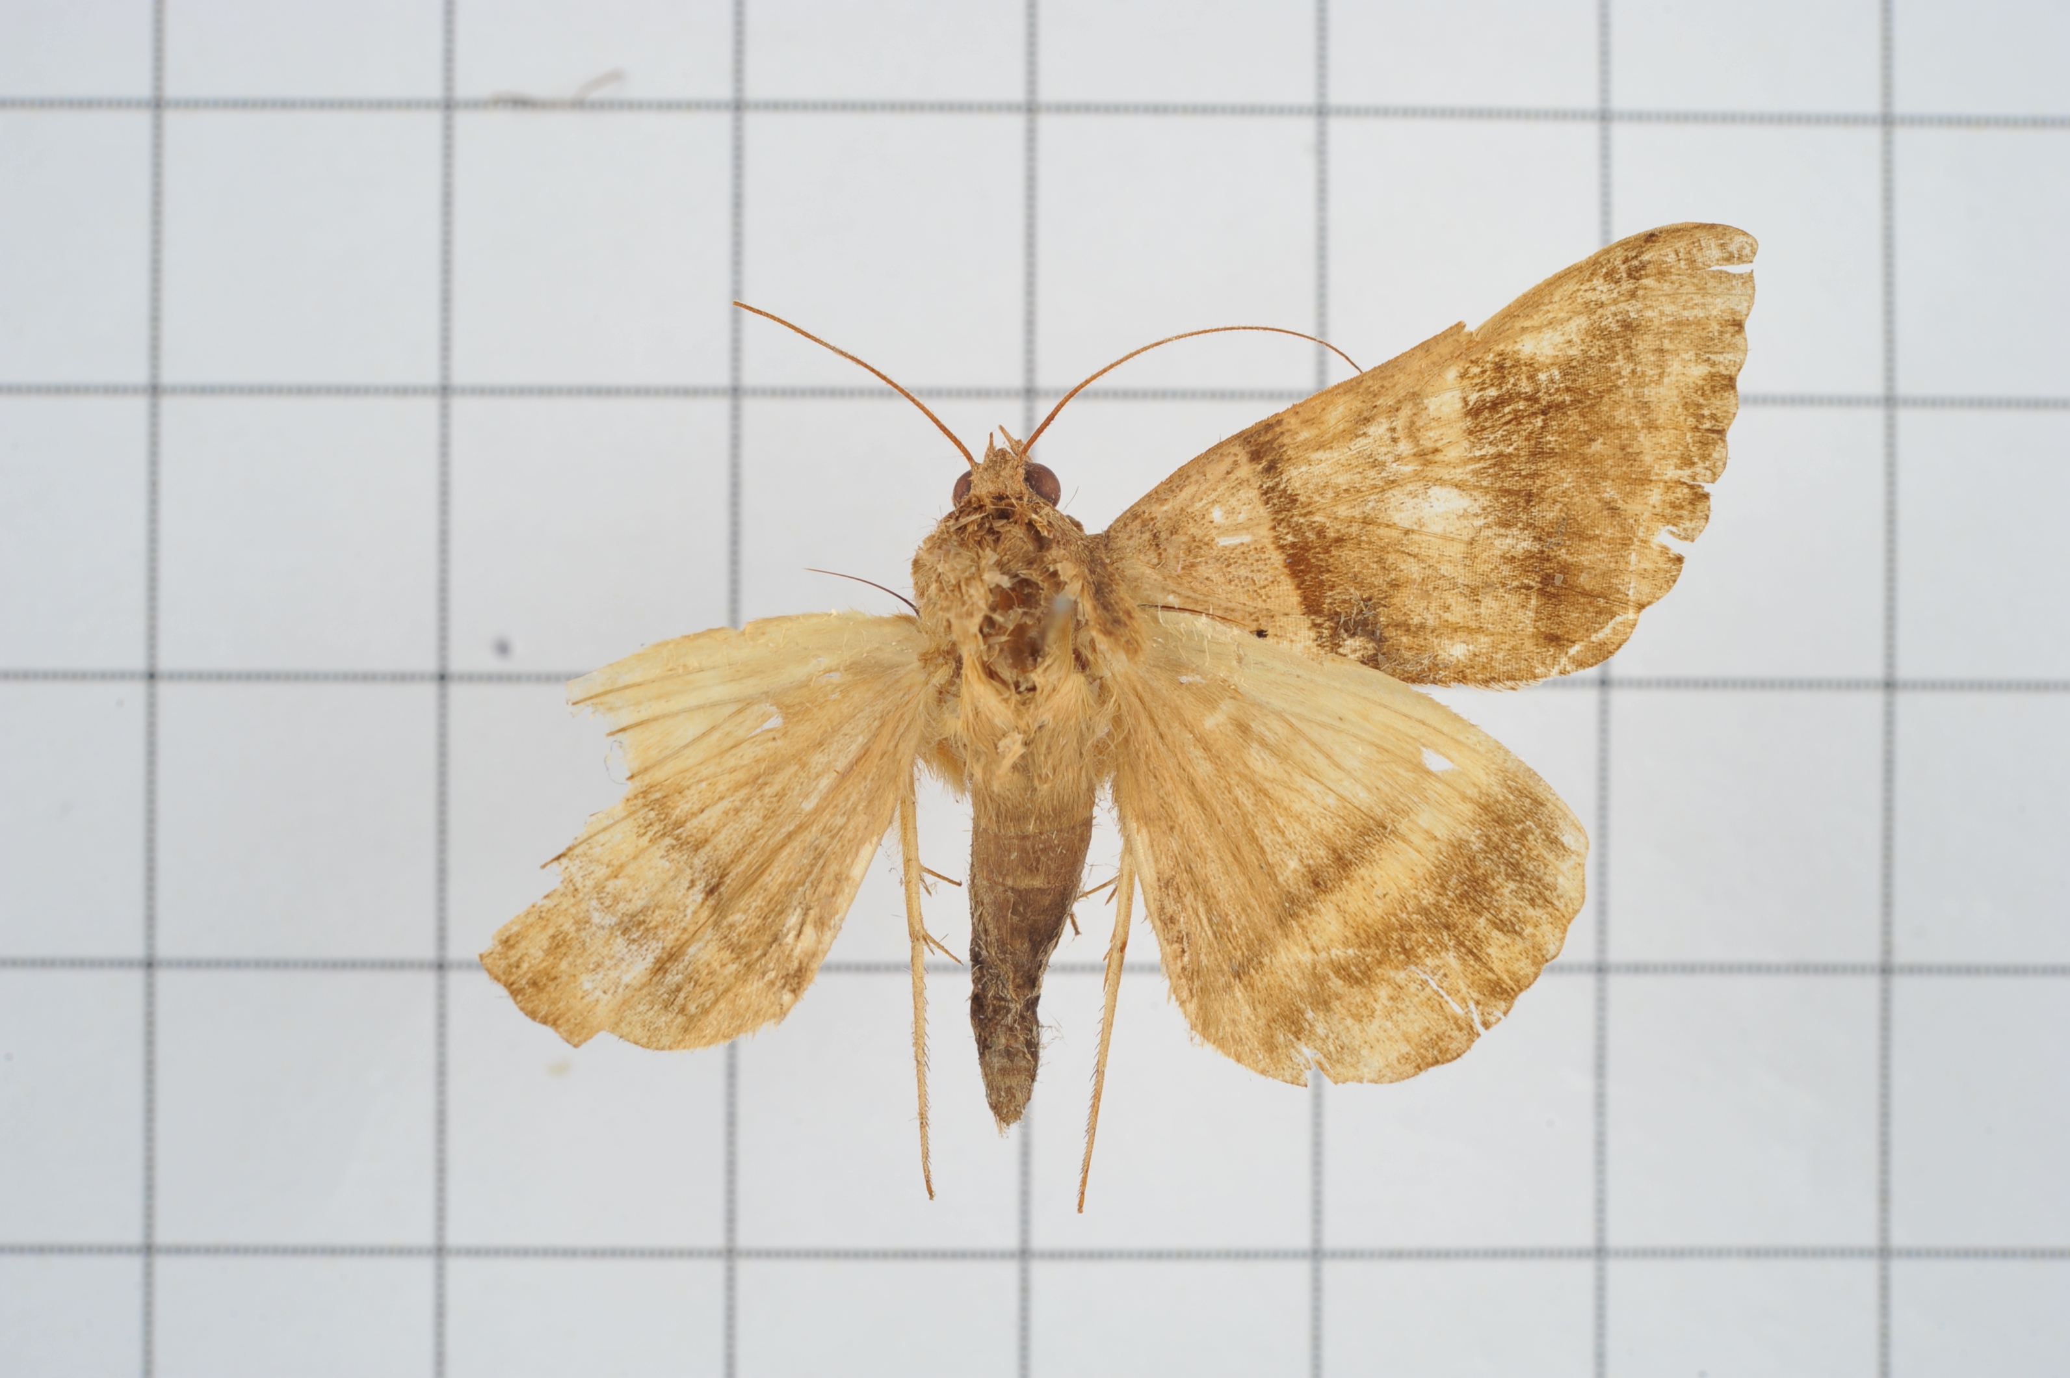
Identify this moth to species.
Mocis undata
